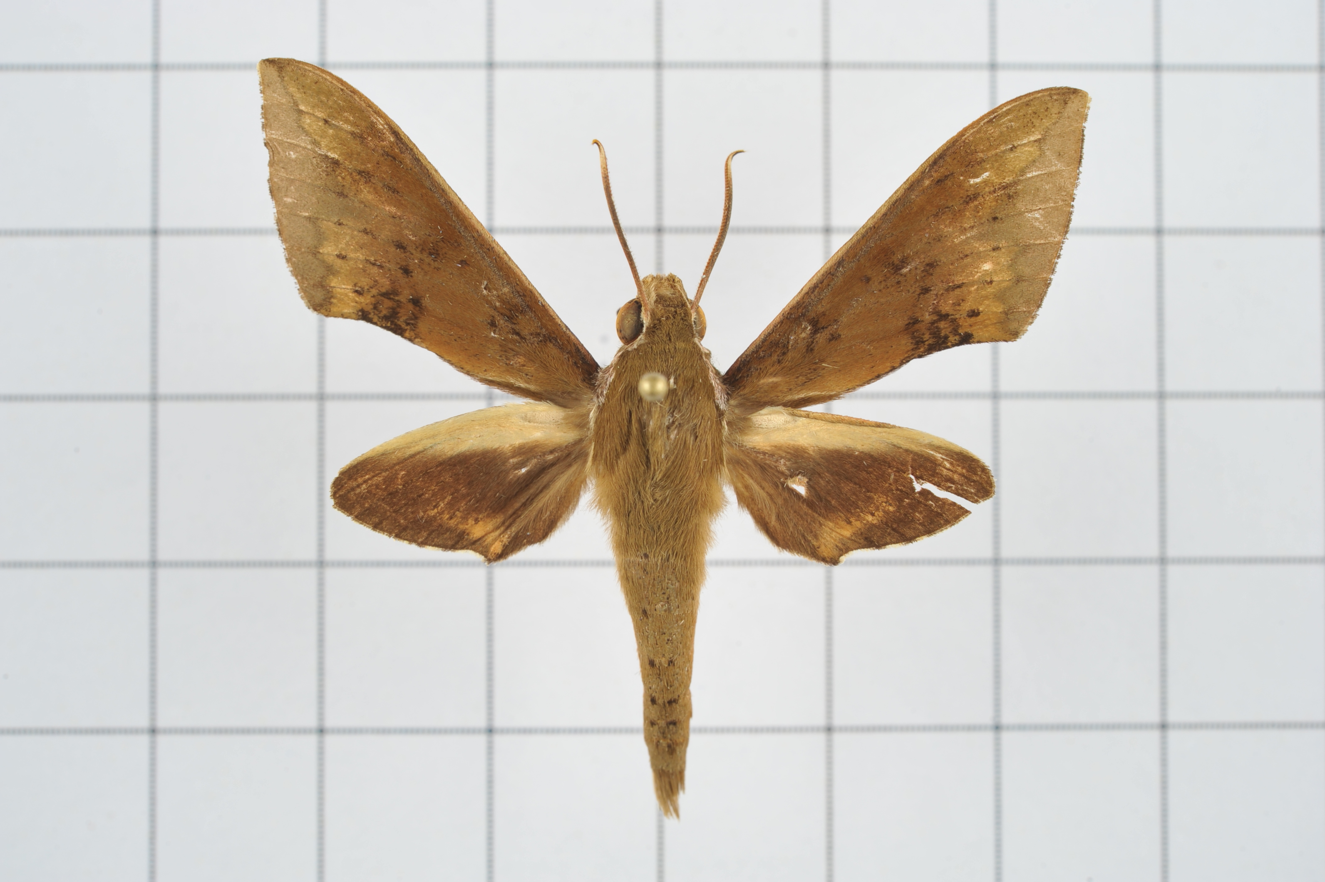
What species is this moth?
Rhagastis castor formosana
